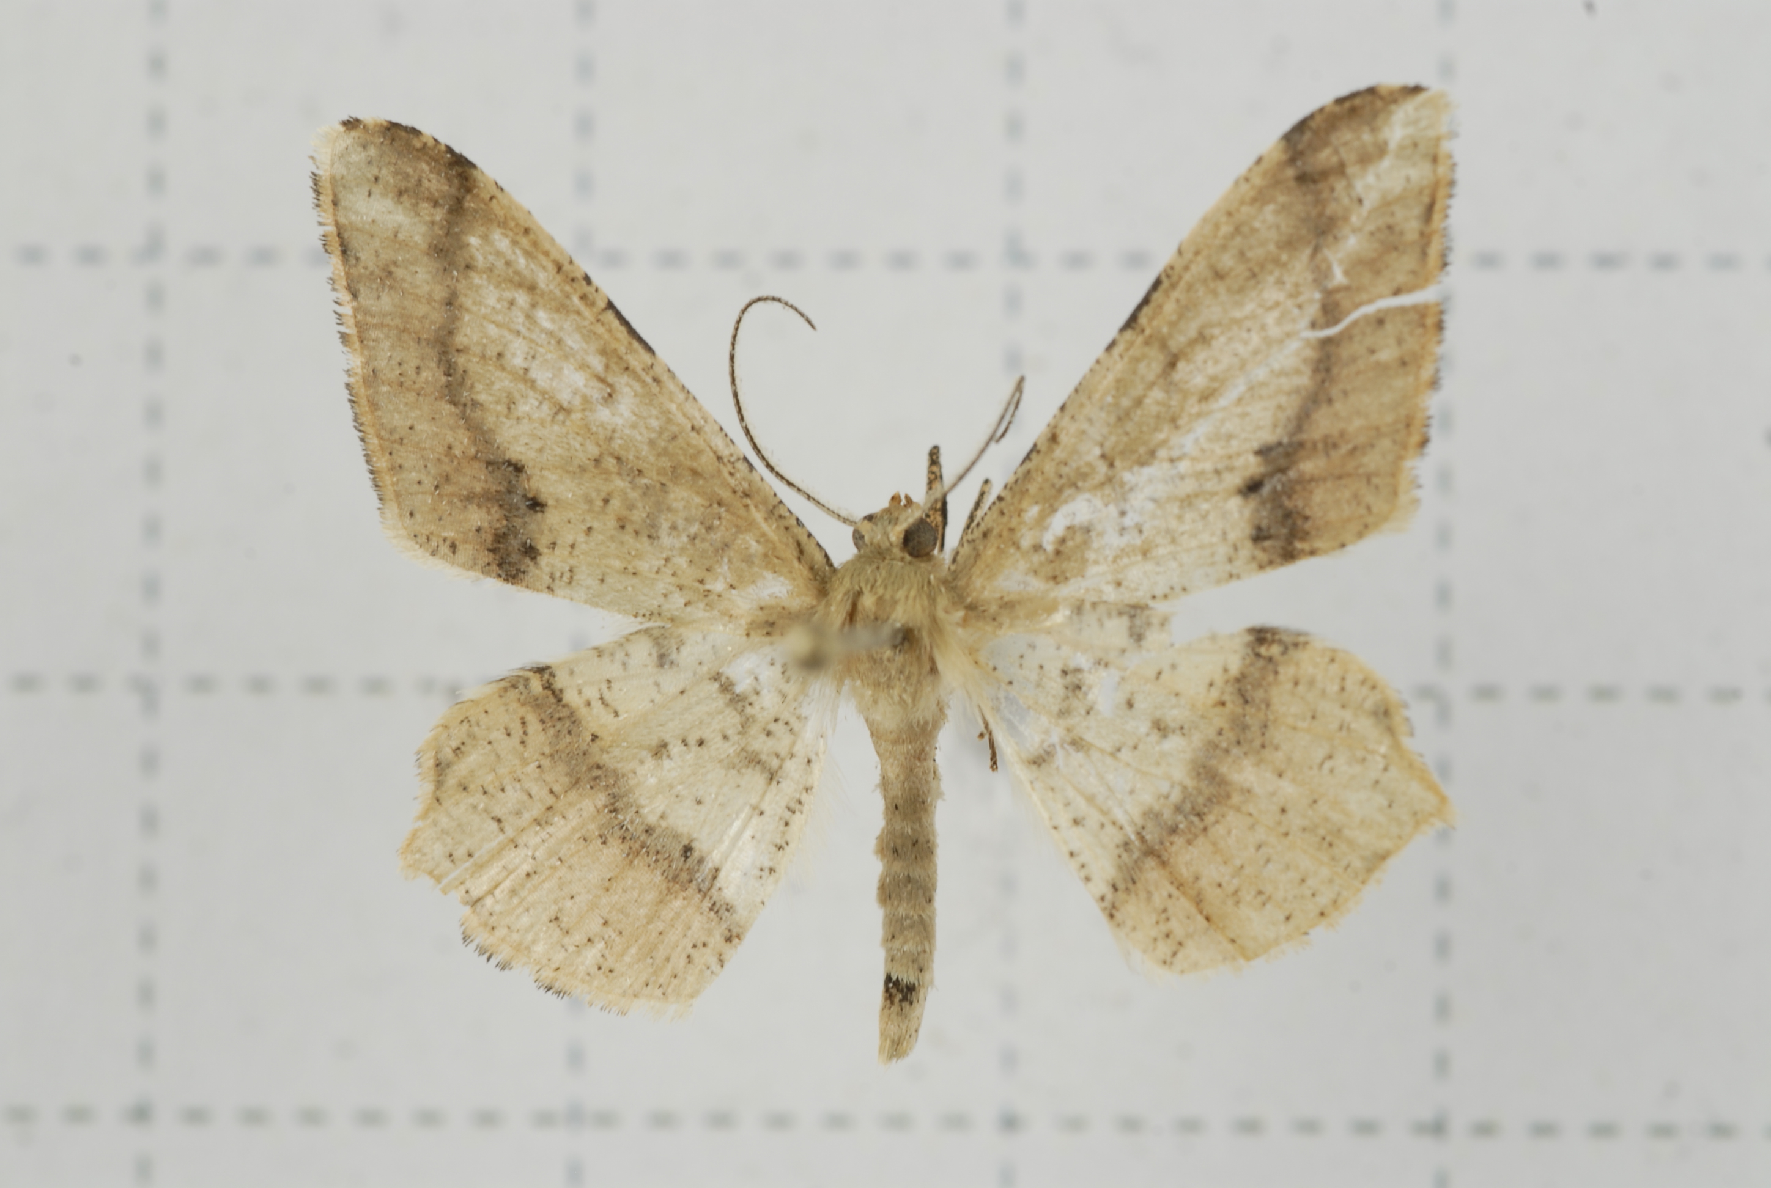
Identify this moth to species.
Krananda falcata
